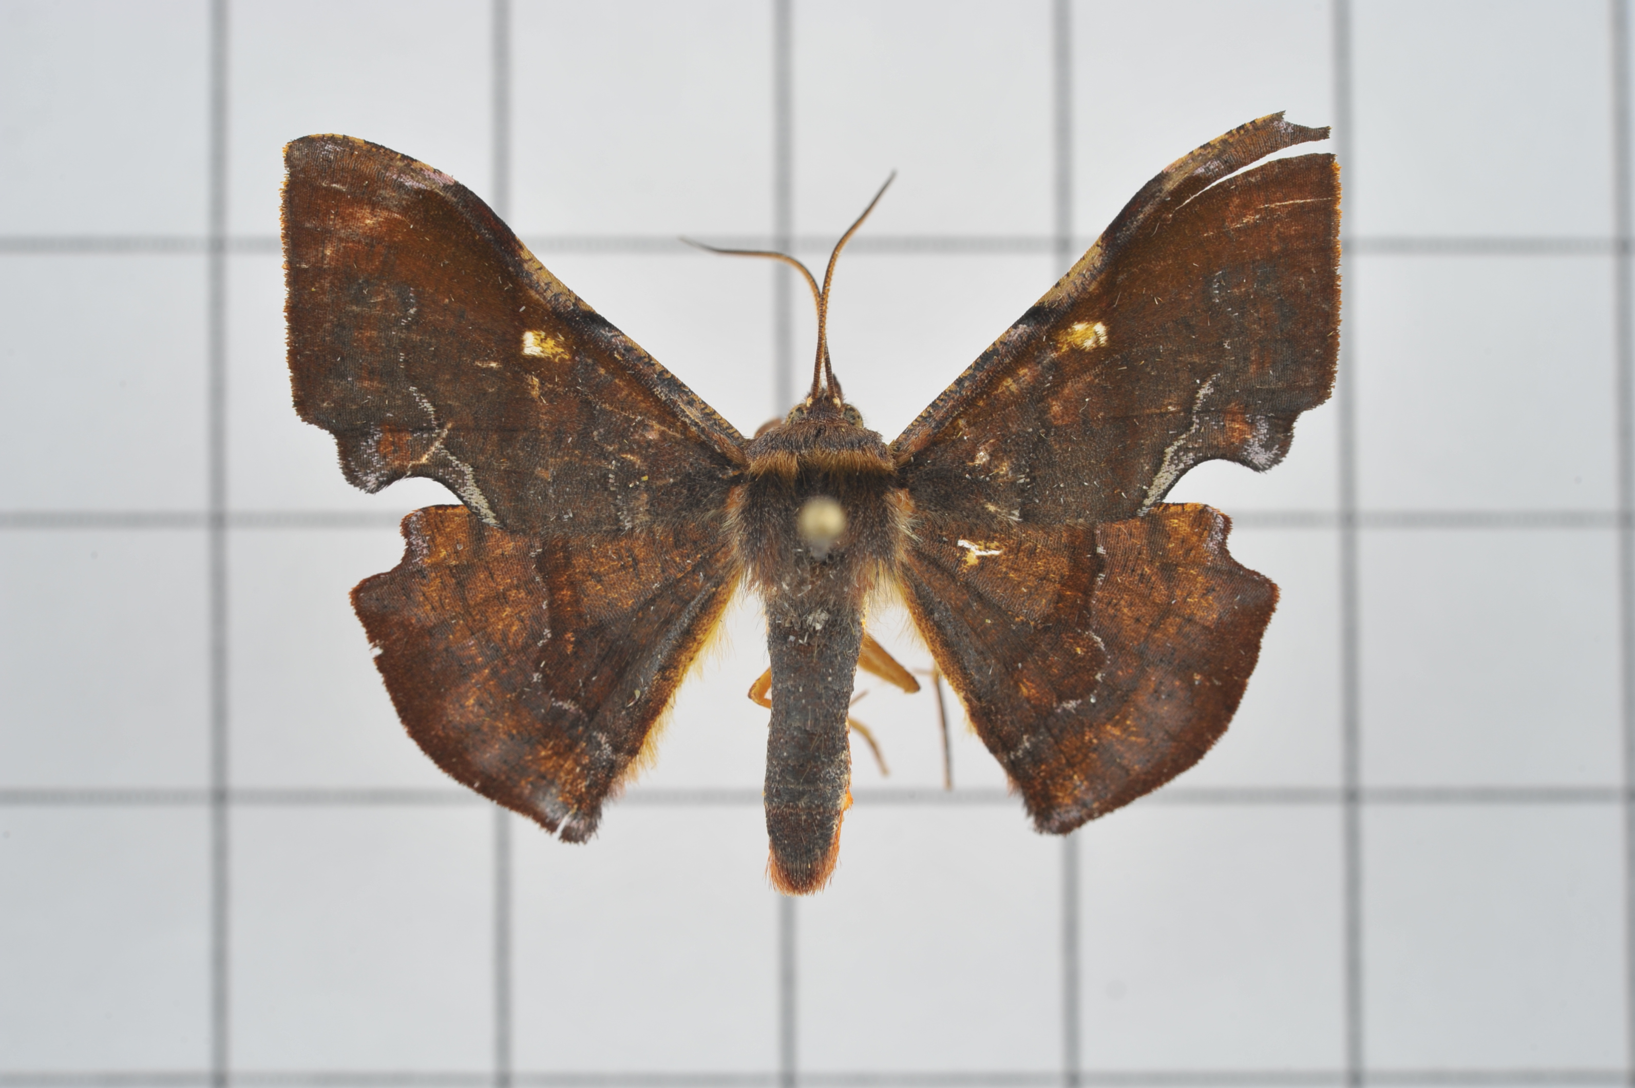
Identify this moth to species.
Fascellina chromataria
